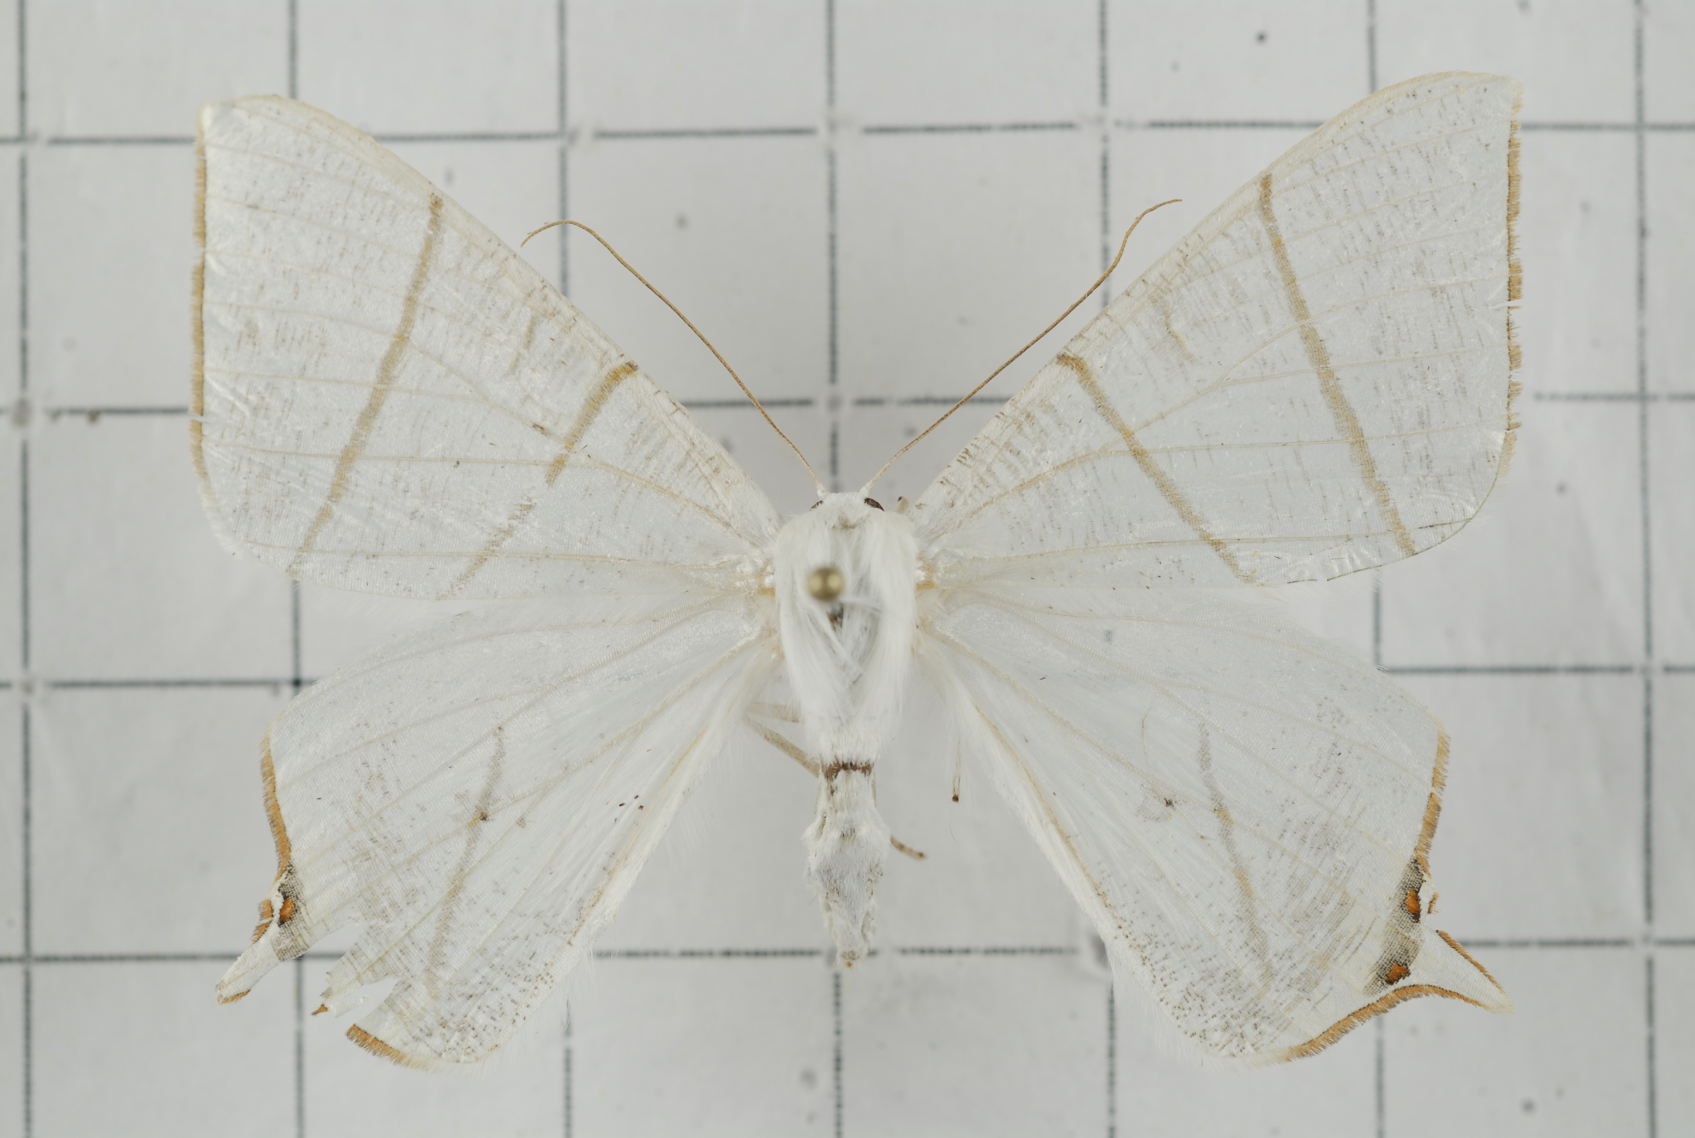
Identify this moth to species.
Ourapteryx changi
